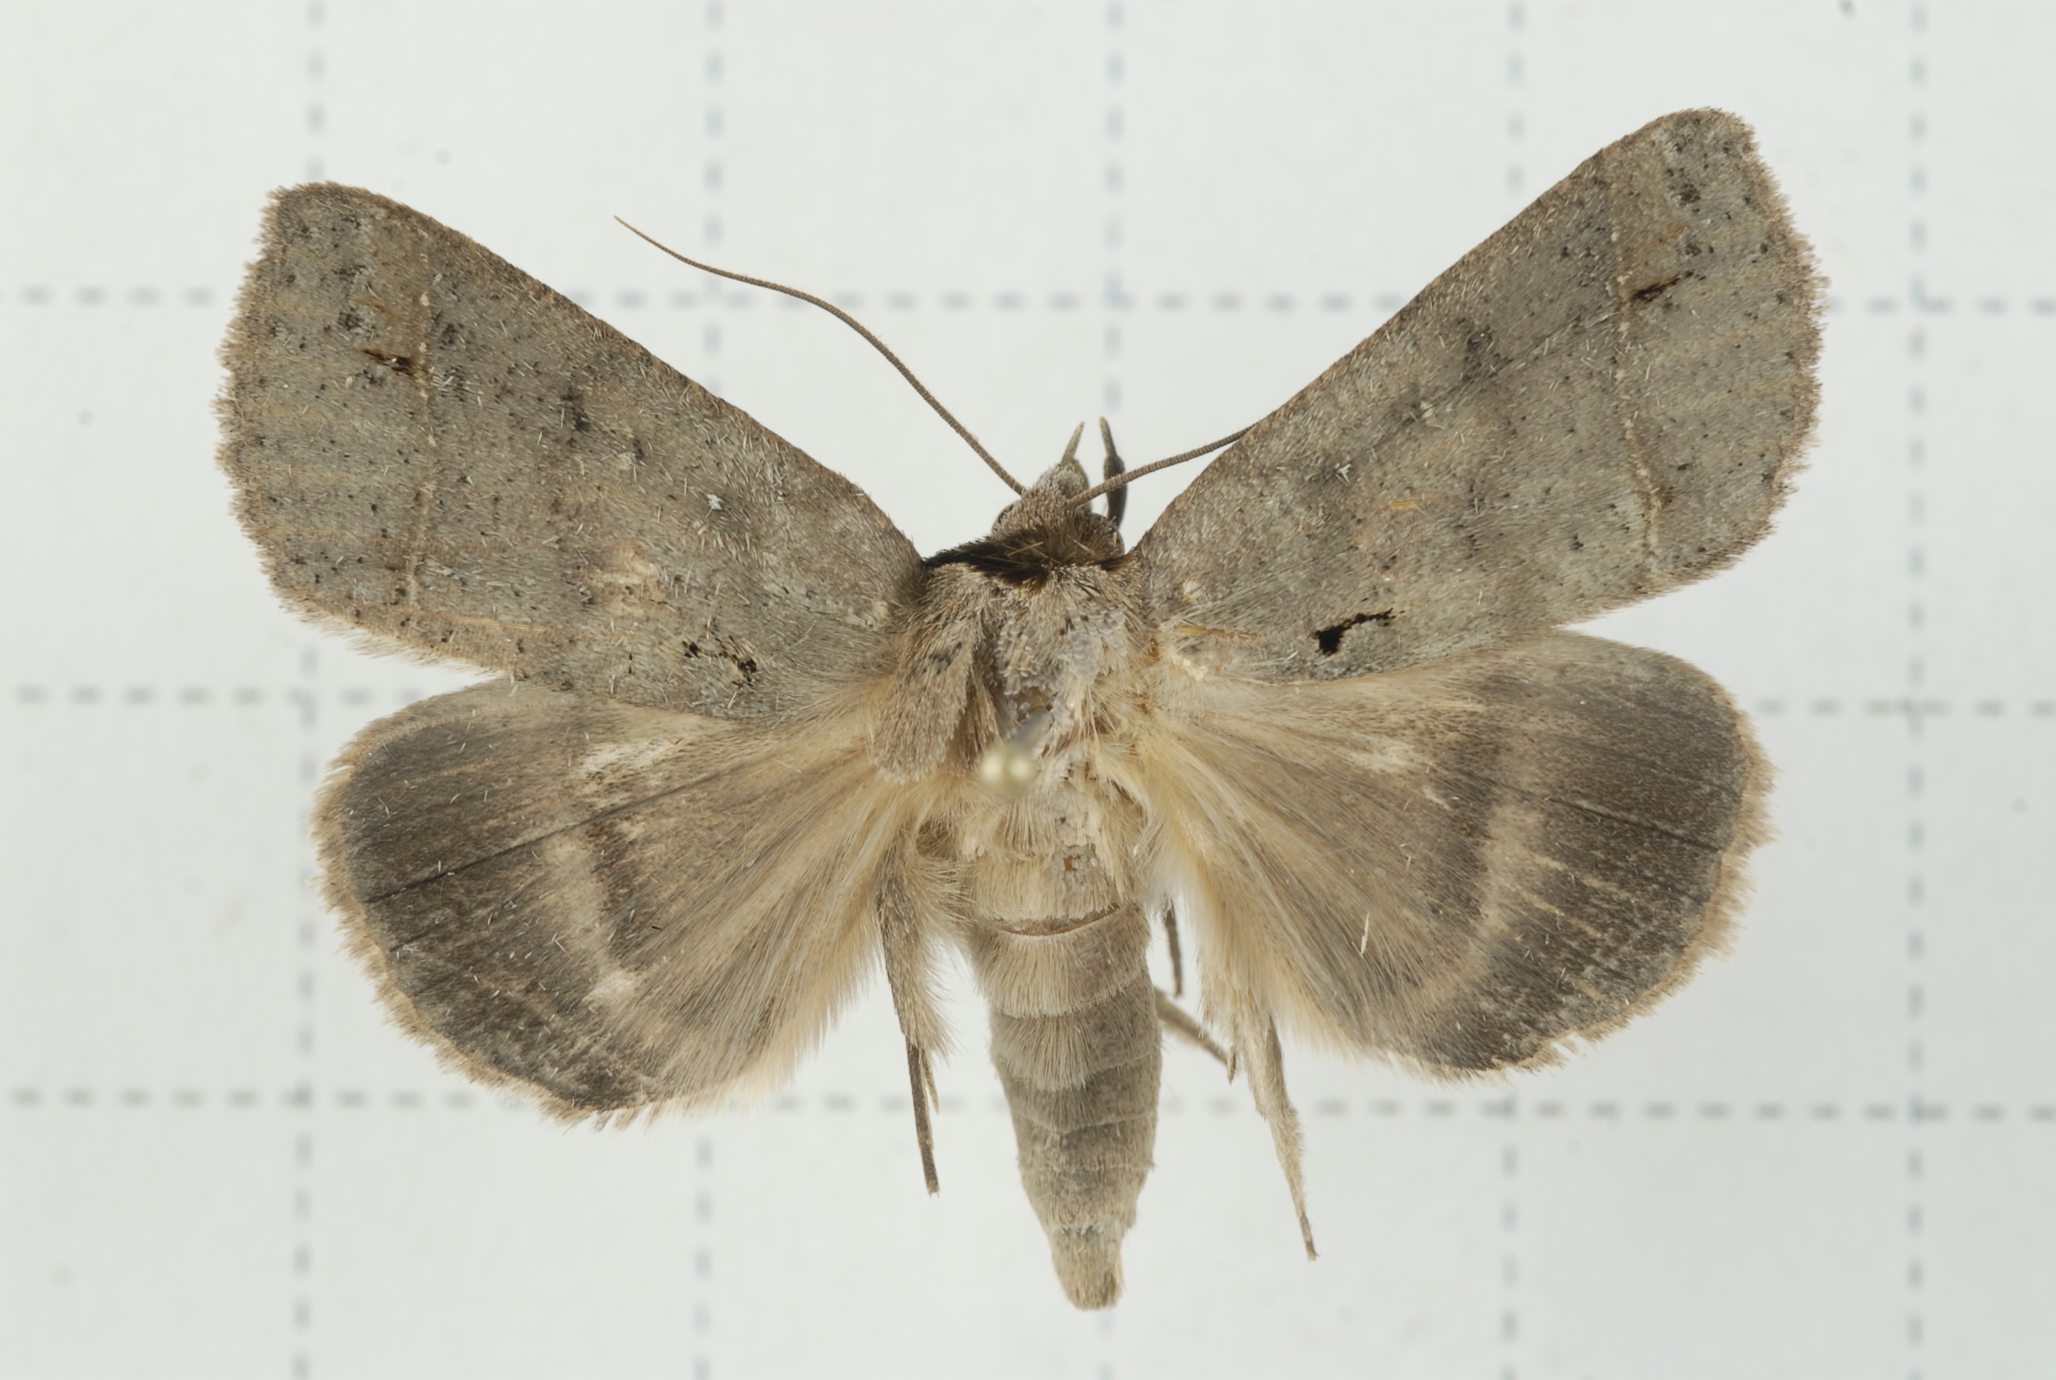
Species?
Pantydia metaspila
